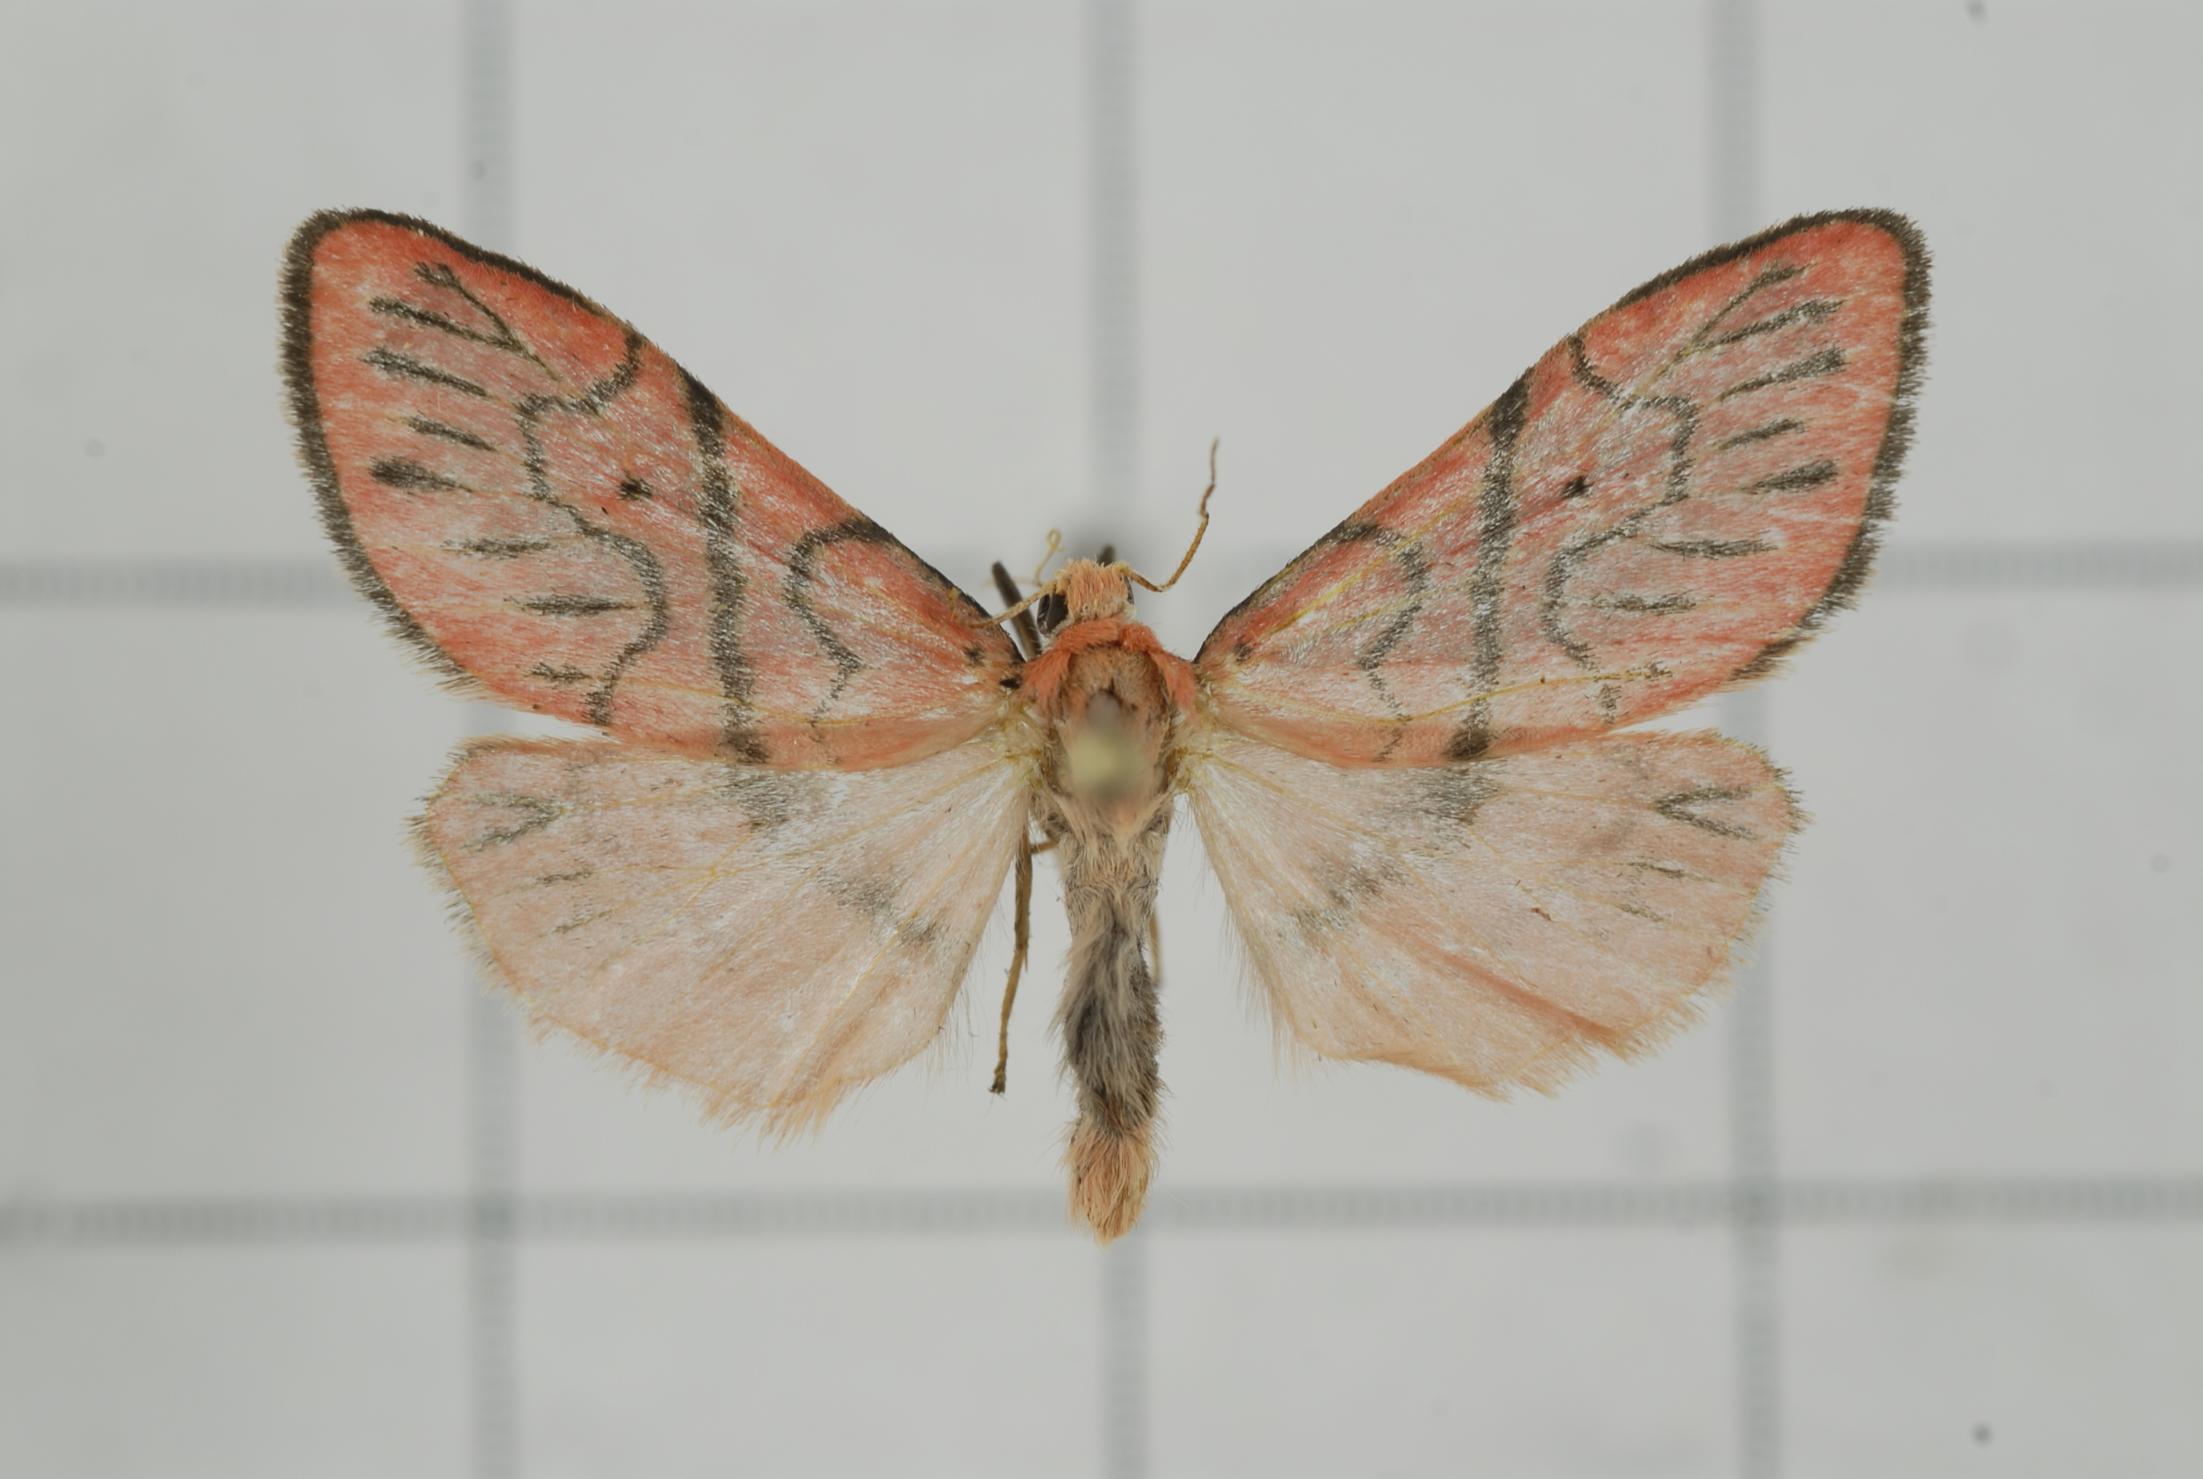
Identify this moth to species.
Asuridia rubripennis
